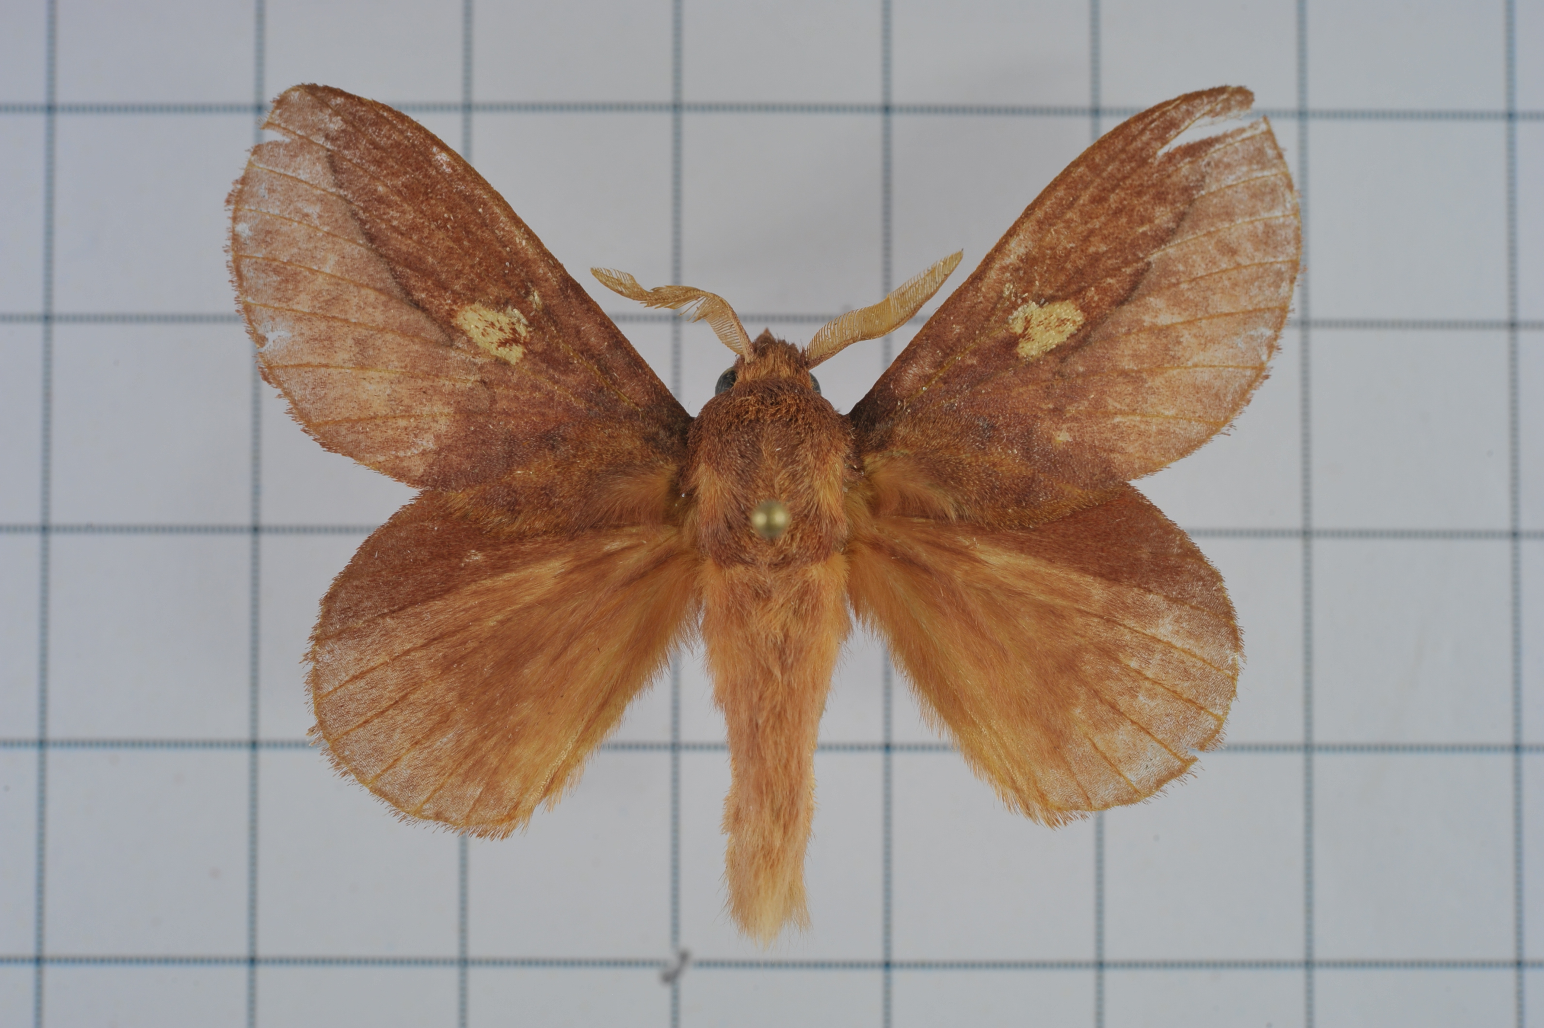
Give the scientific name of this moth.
Euthrix laeta arina
